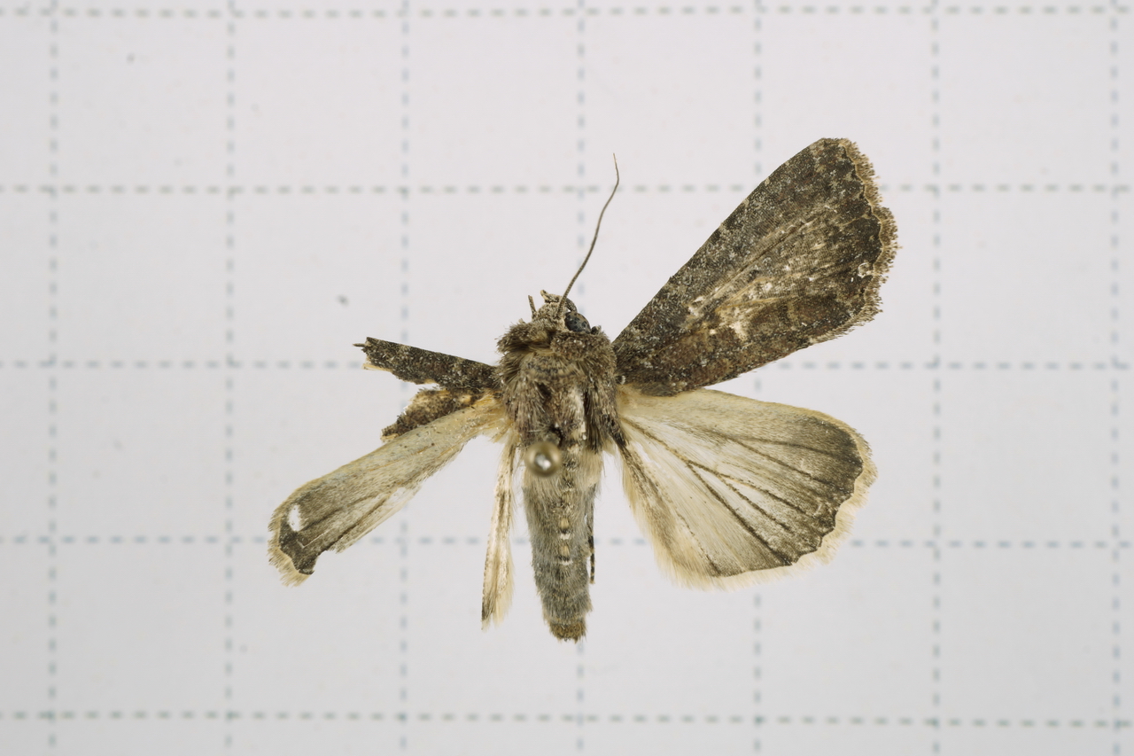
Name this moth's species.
Condica illecta
